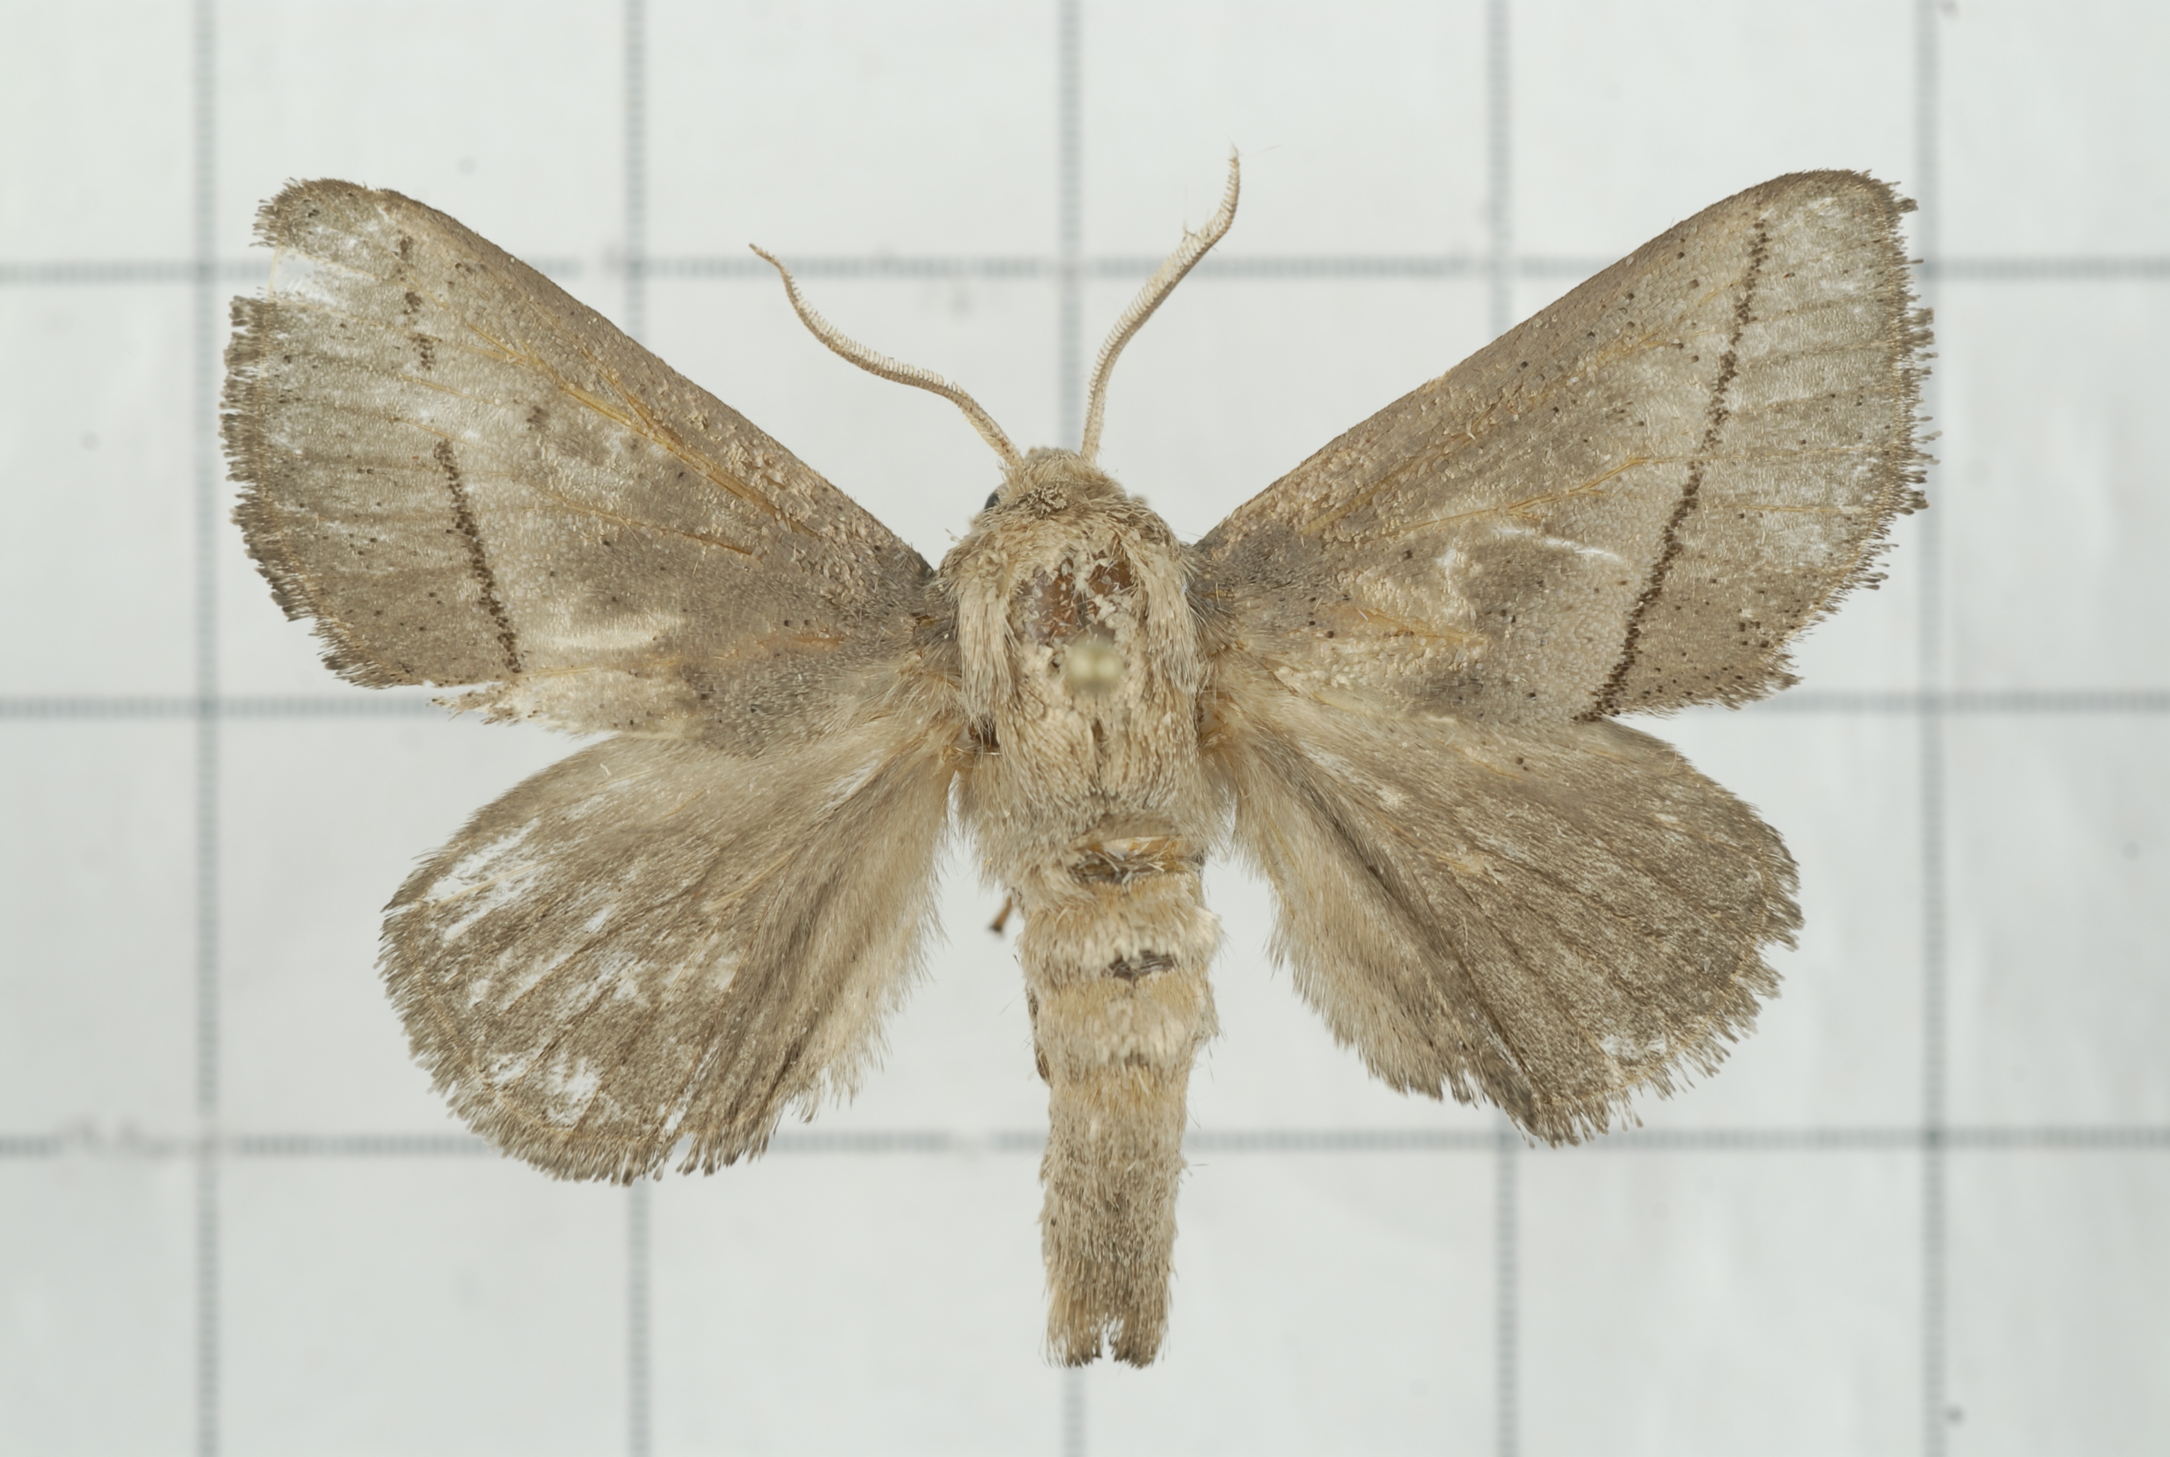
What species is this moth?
Thosea sinensis
